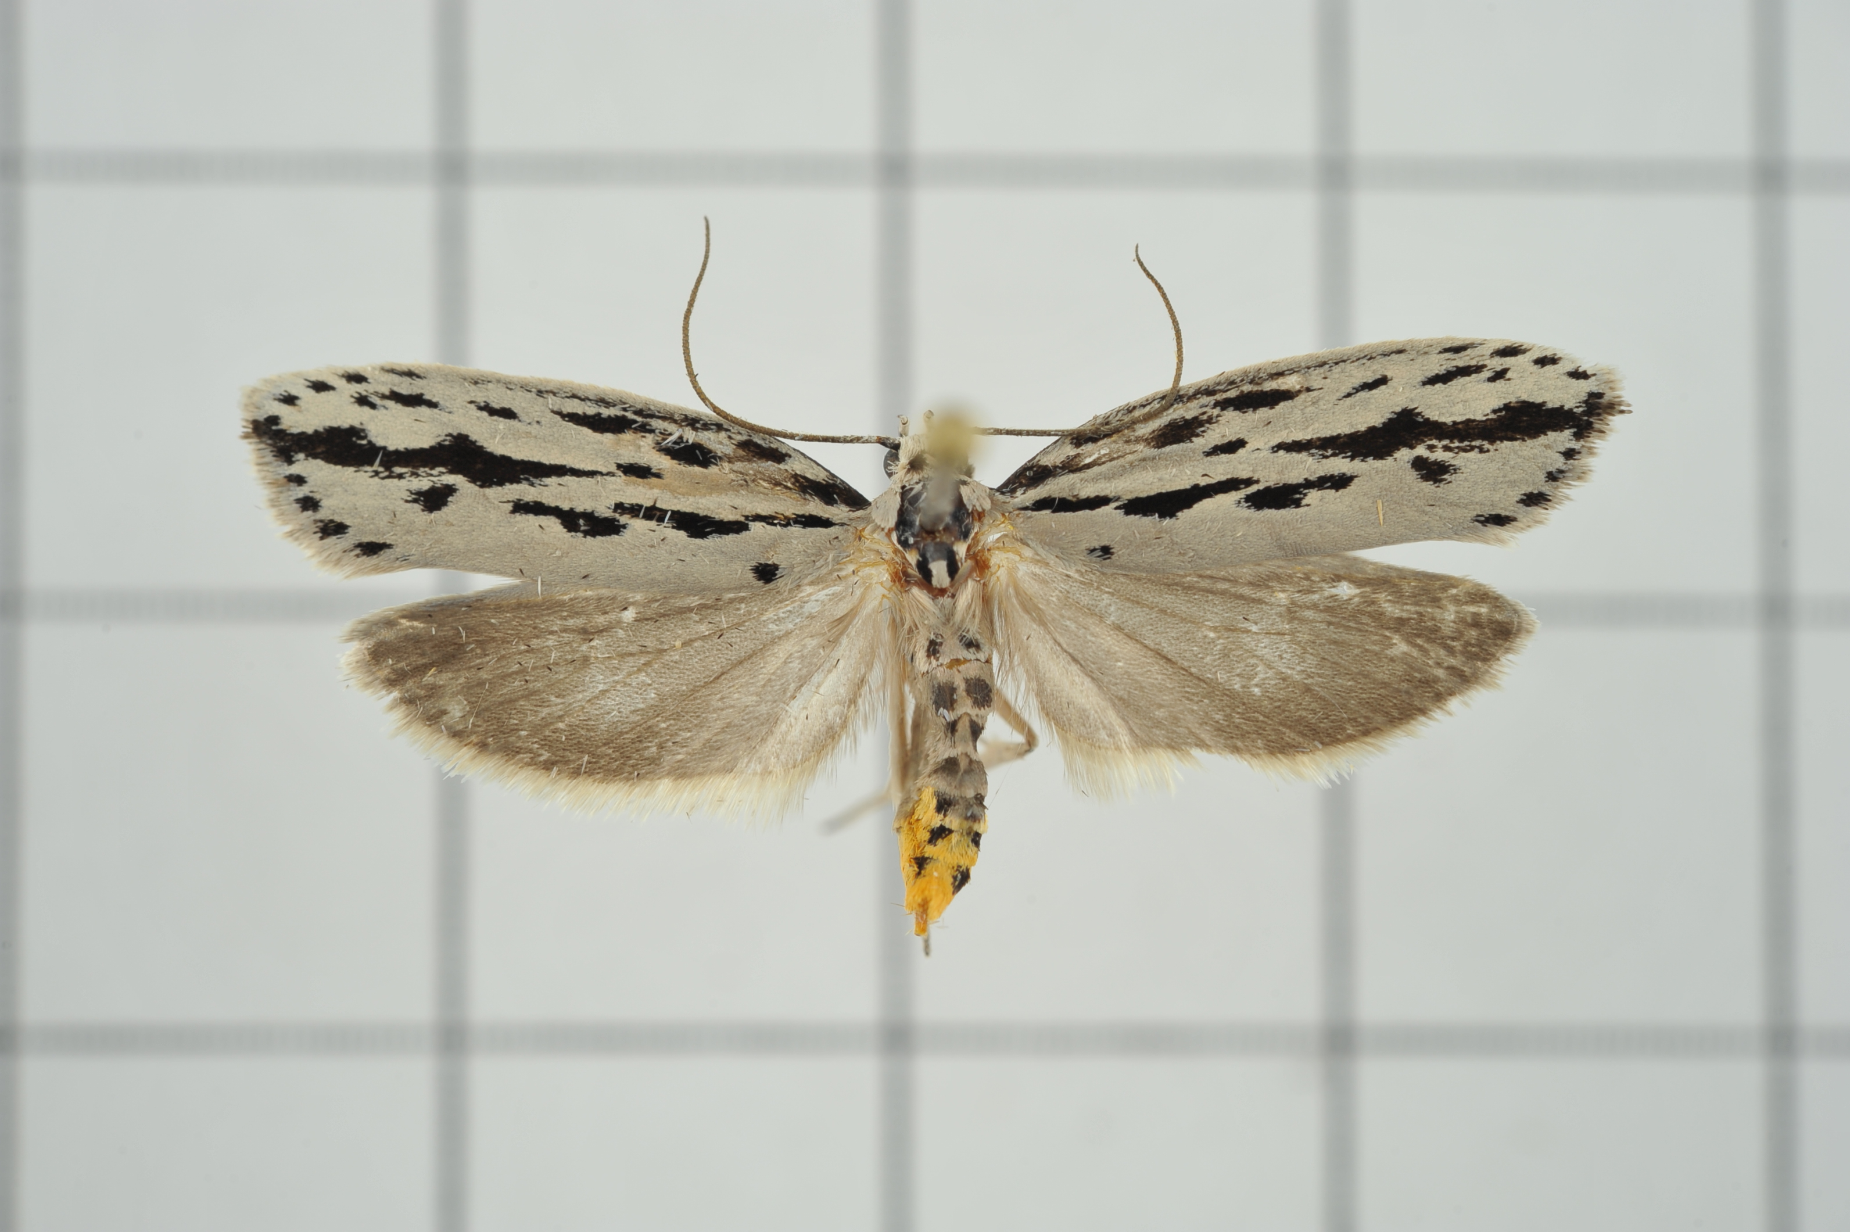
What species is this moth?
Ethmia maculata
